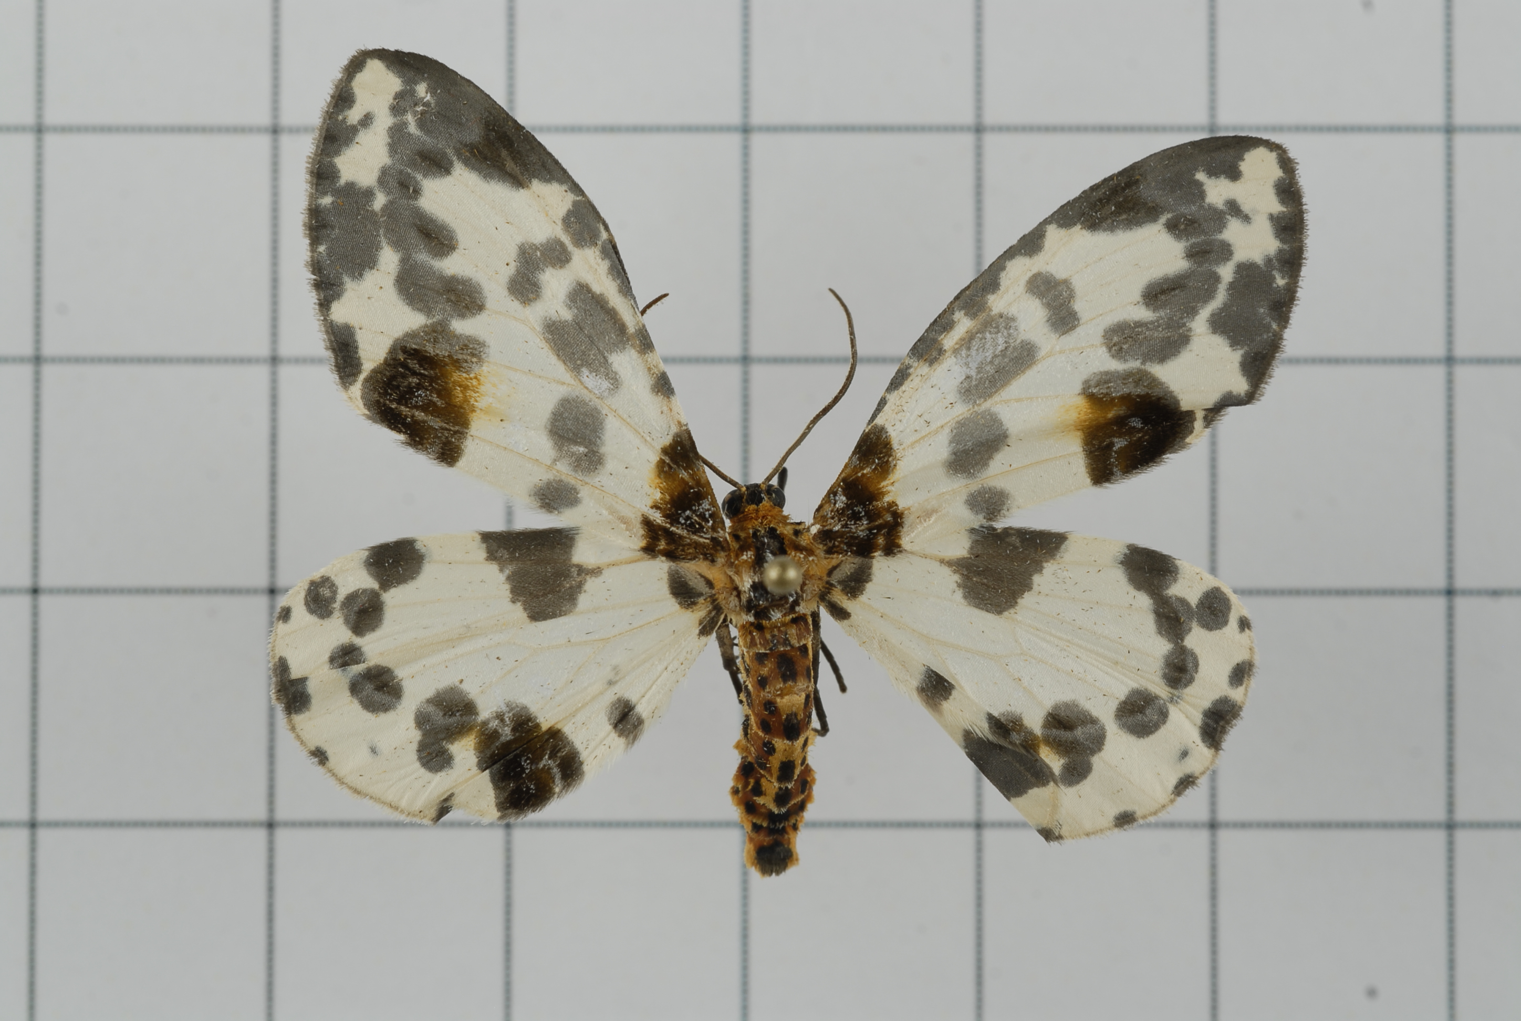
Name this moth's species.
Abraxas formosilluminata
